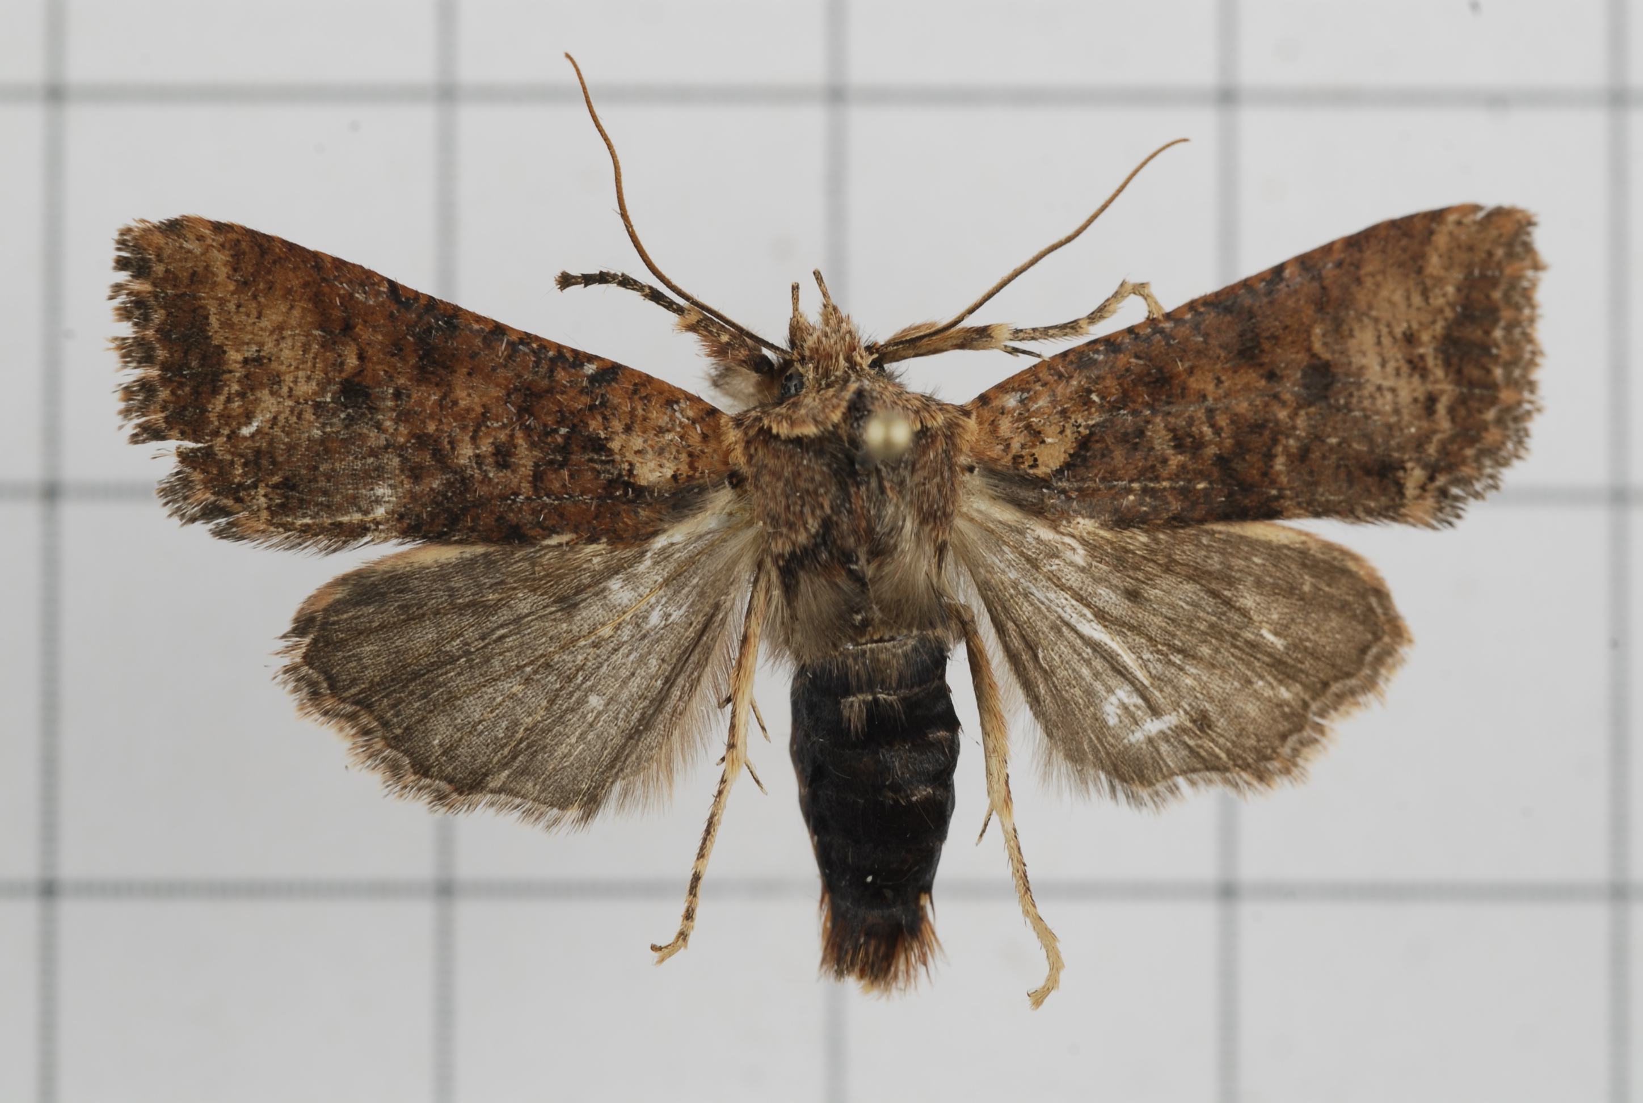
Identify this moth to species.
Rhynchaglaea taiwana
